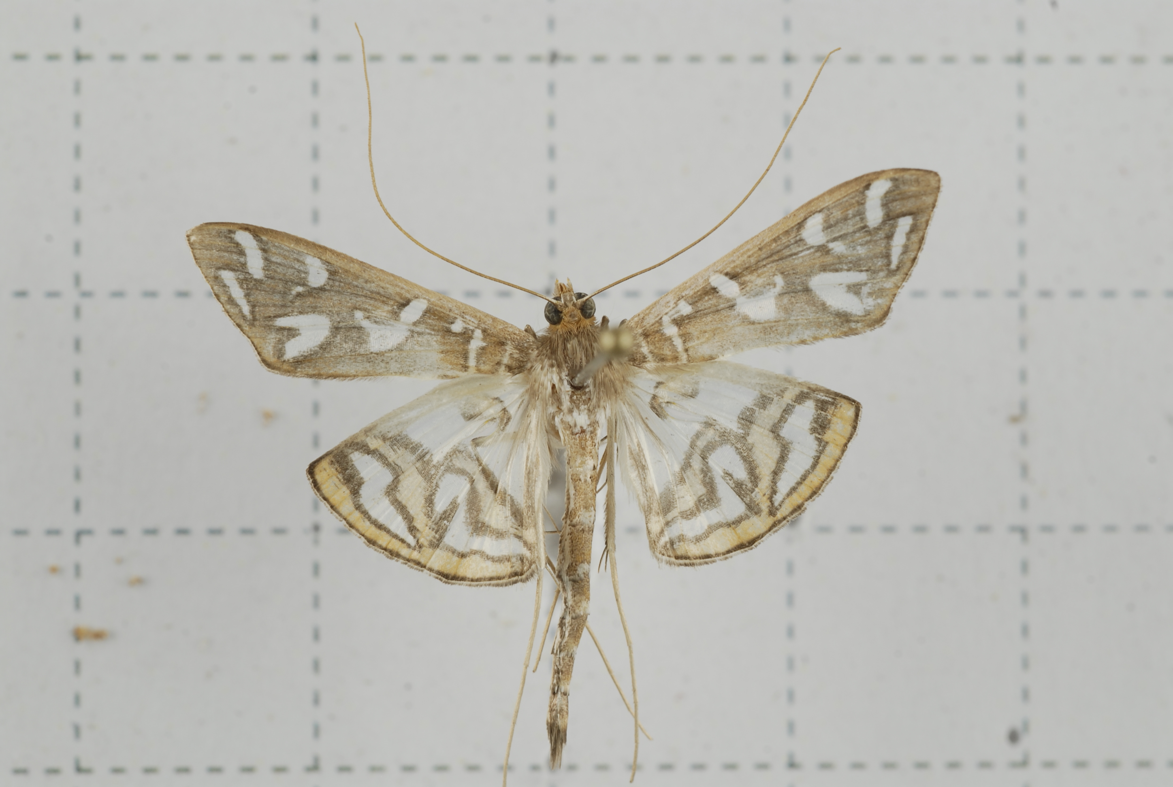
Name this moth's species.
Nausinoe perspectata
